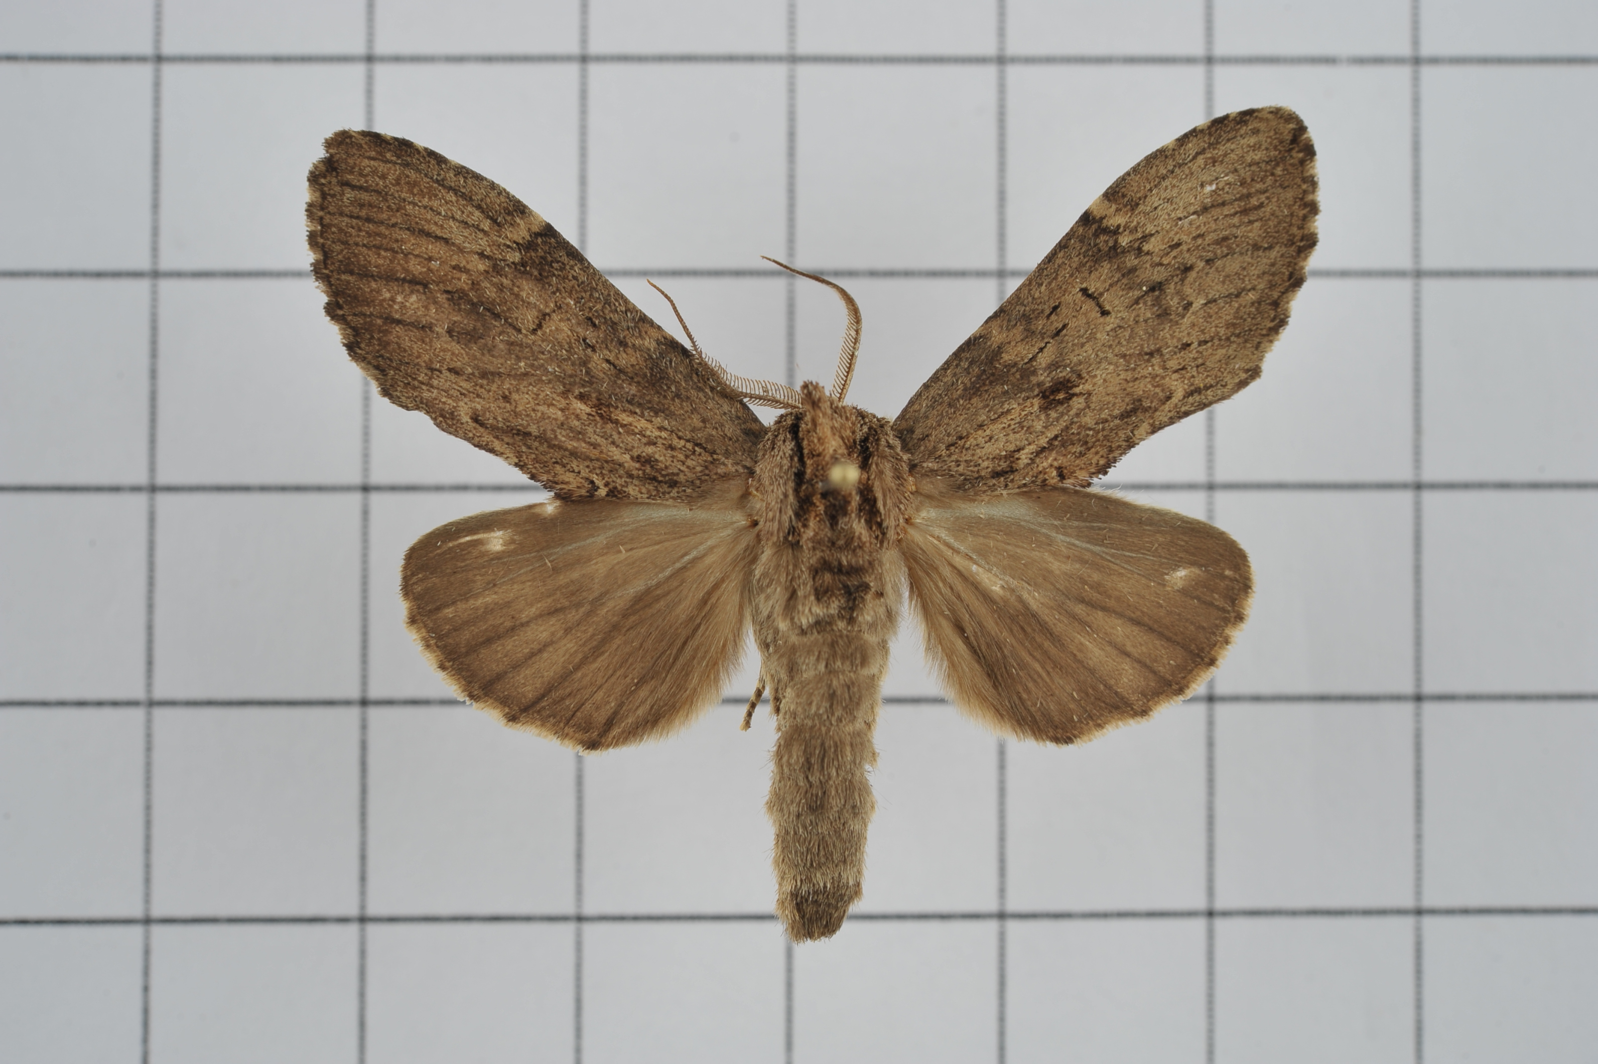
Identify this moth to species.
Allodontoides tenebrosa
